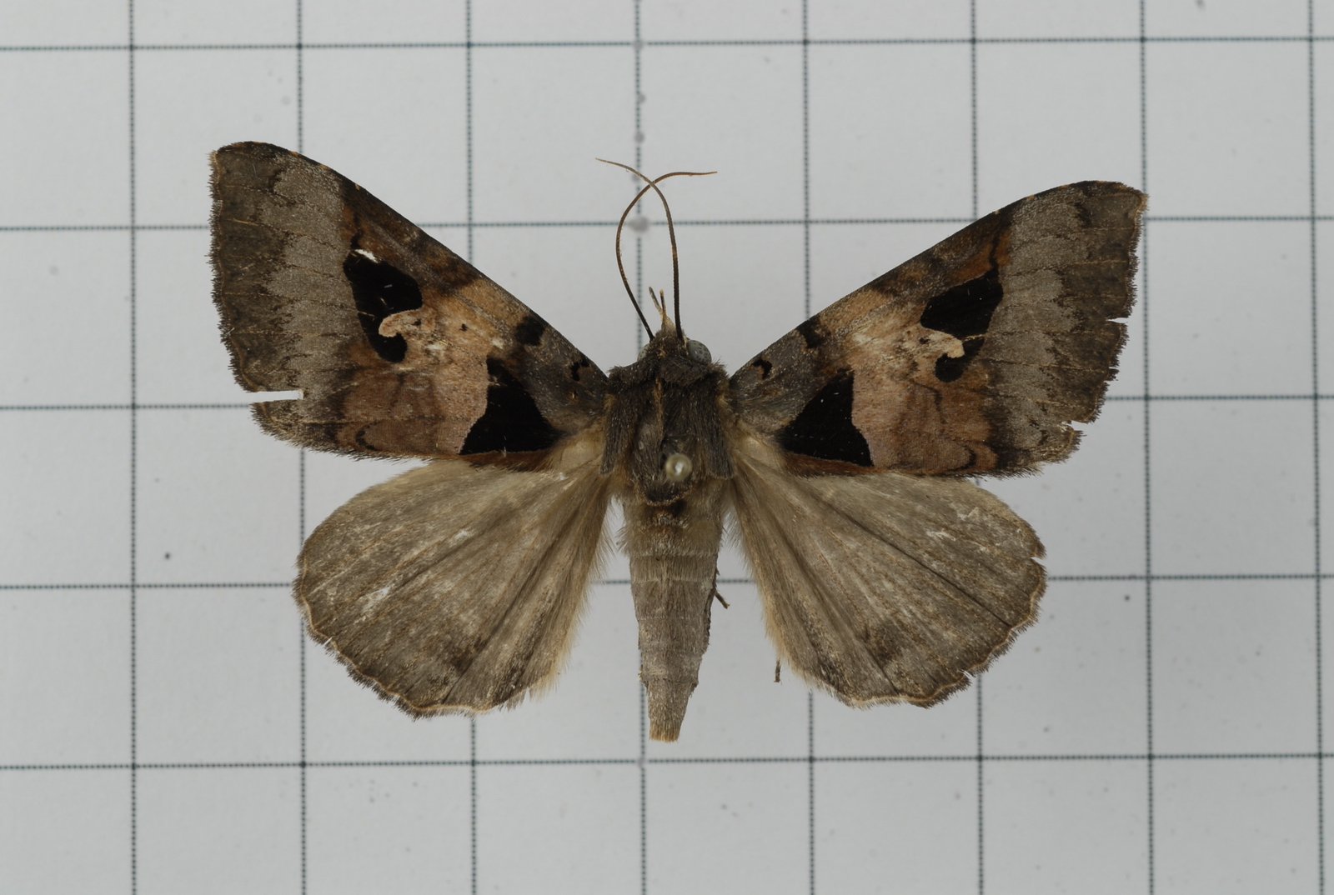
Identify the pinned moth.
Avatha chinensis
